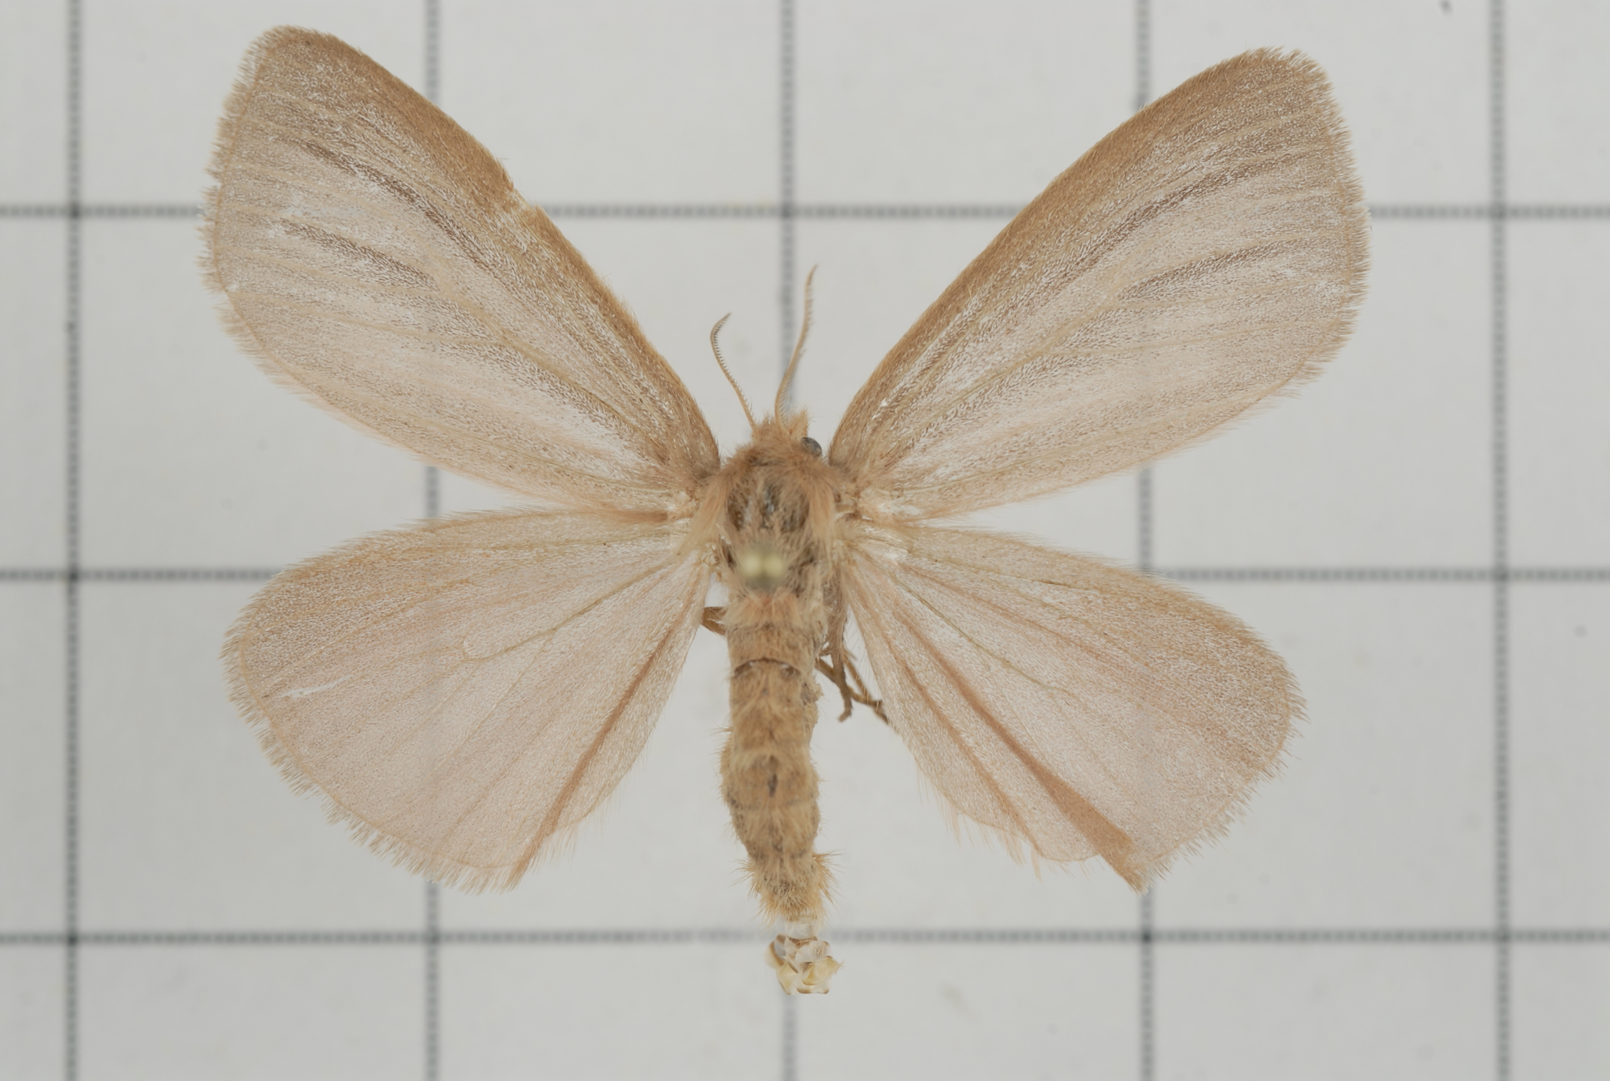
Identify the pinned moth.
Pantana substrigosa
